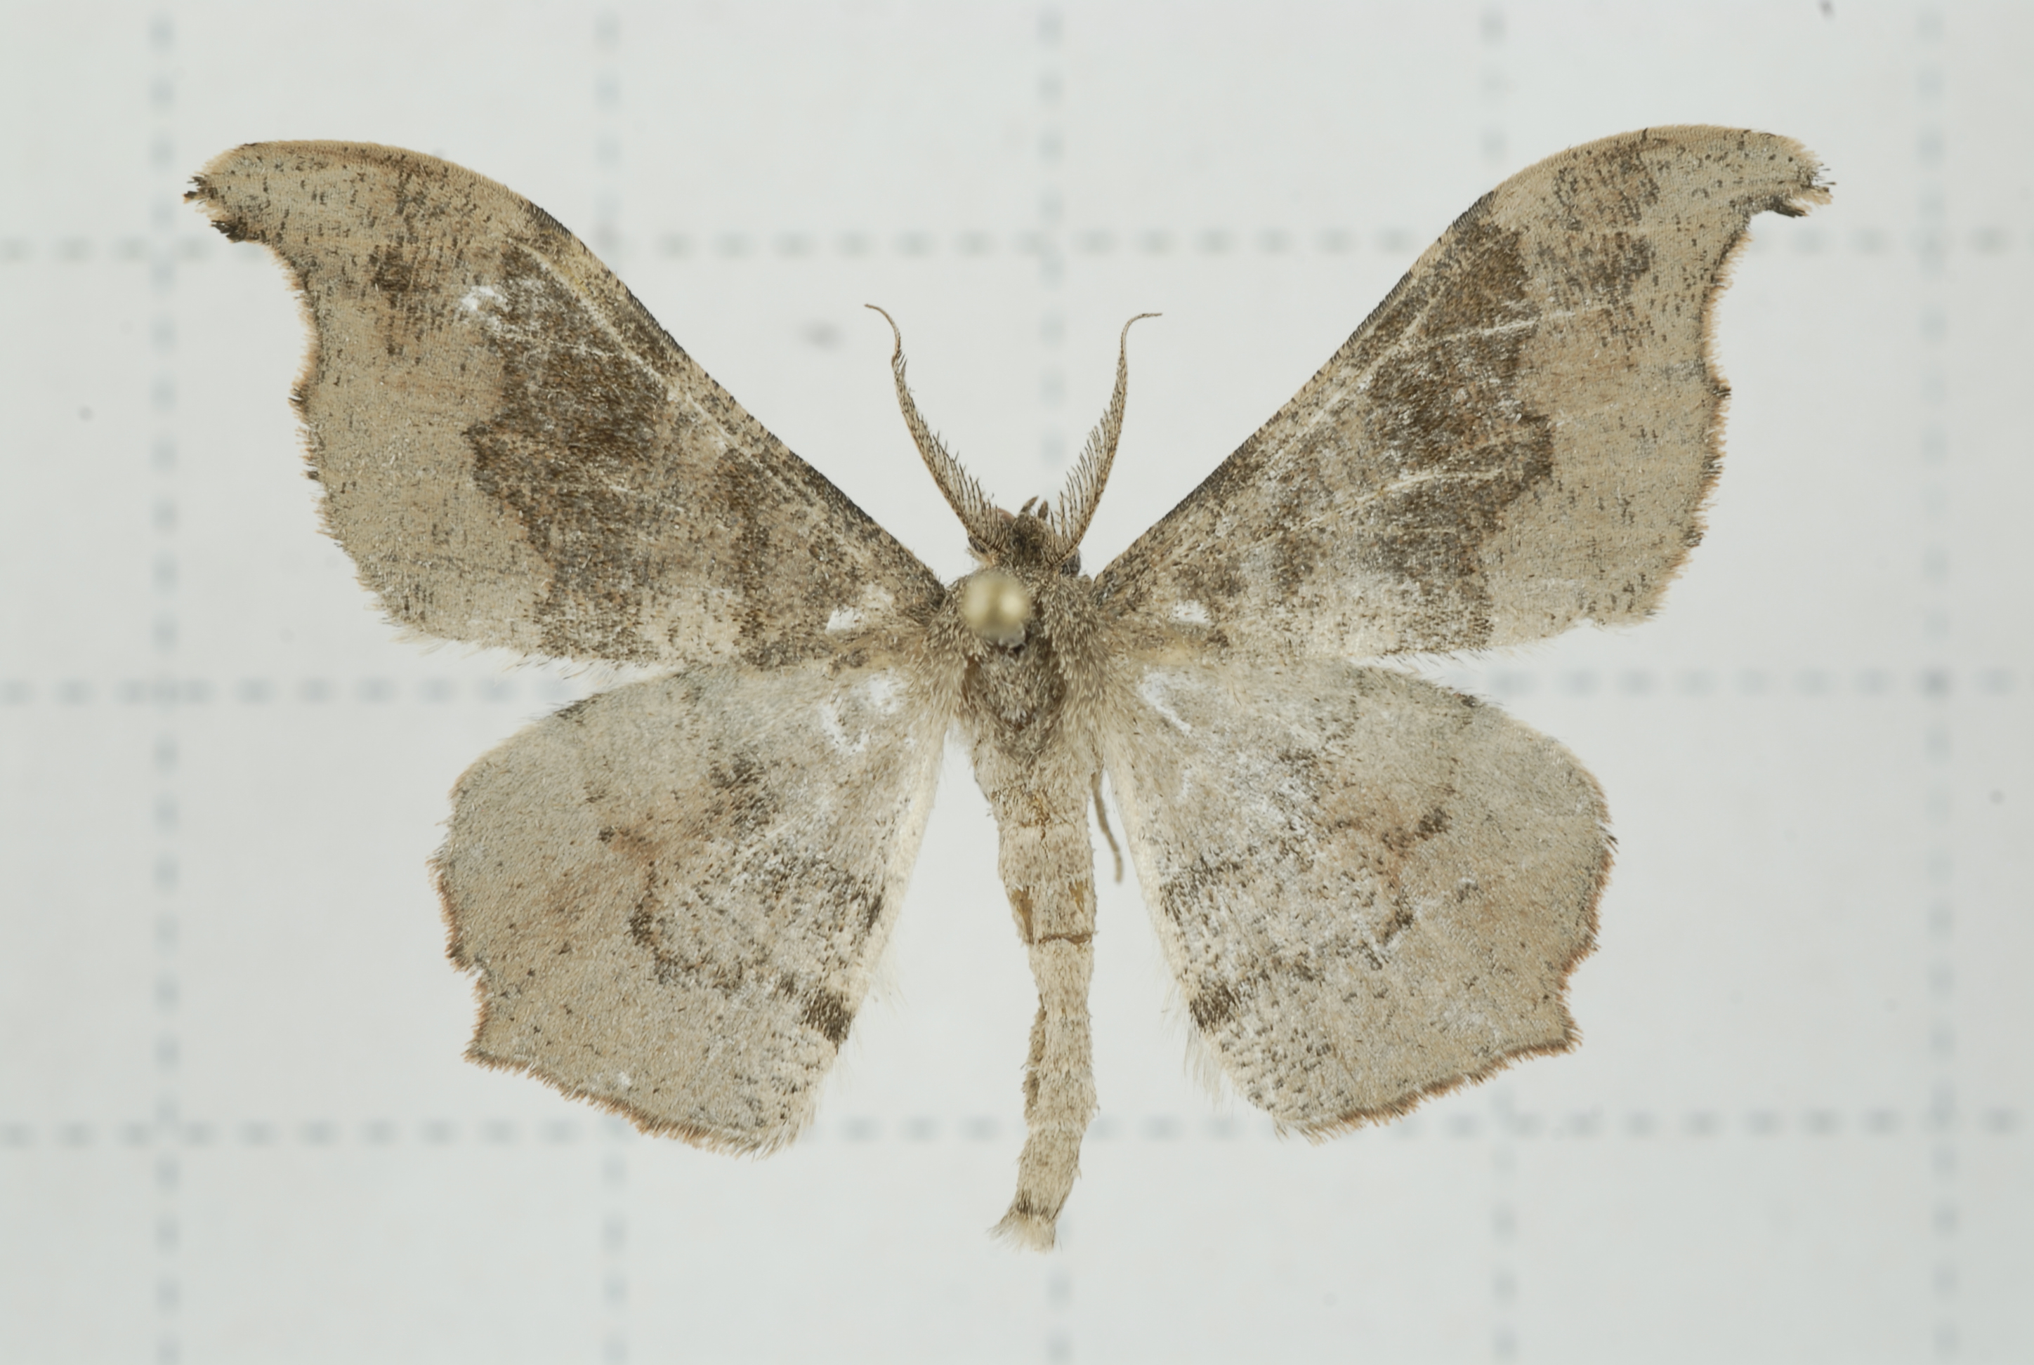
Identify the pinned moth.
Hyposidra talaca talaca
